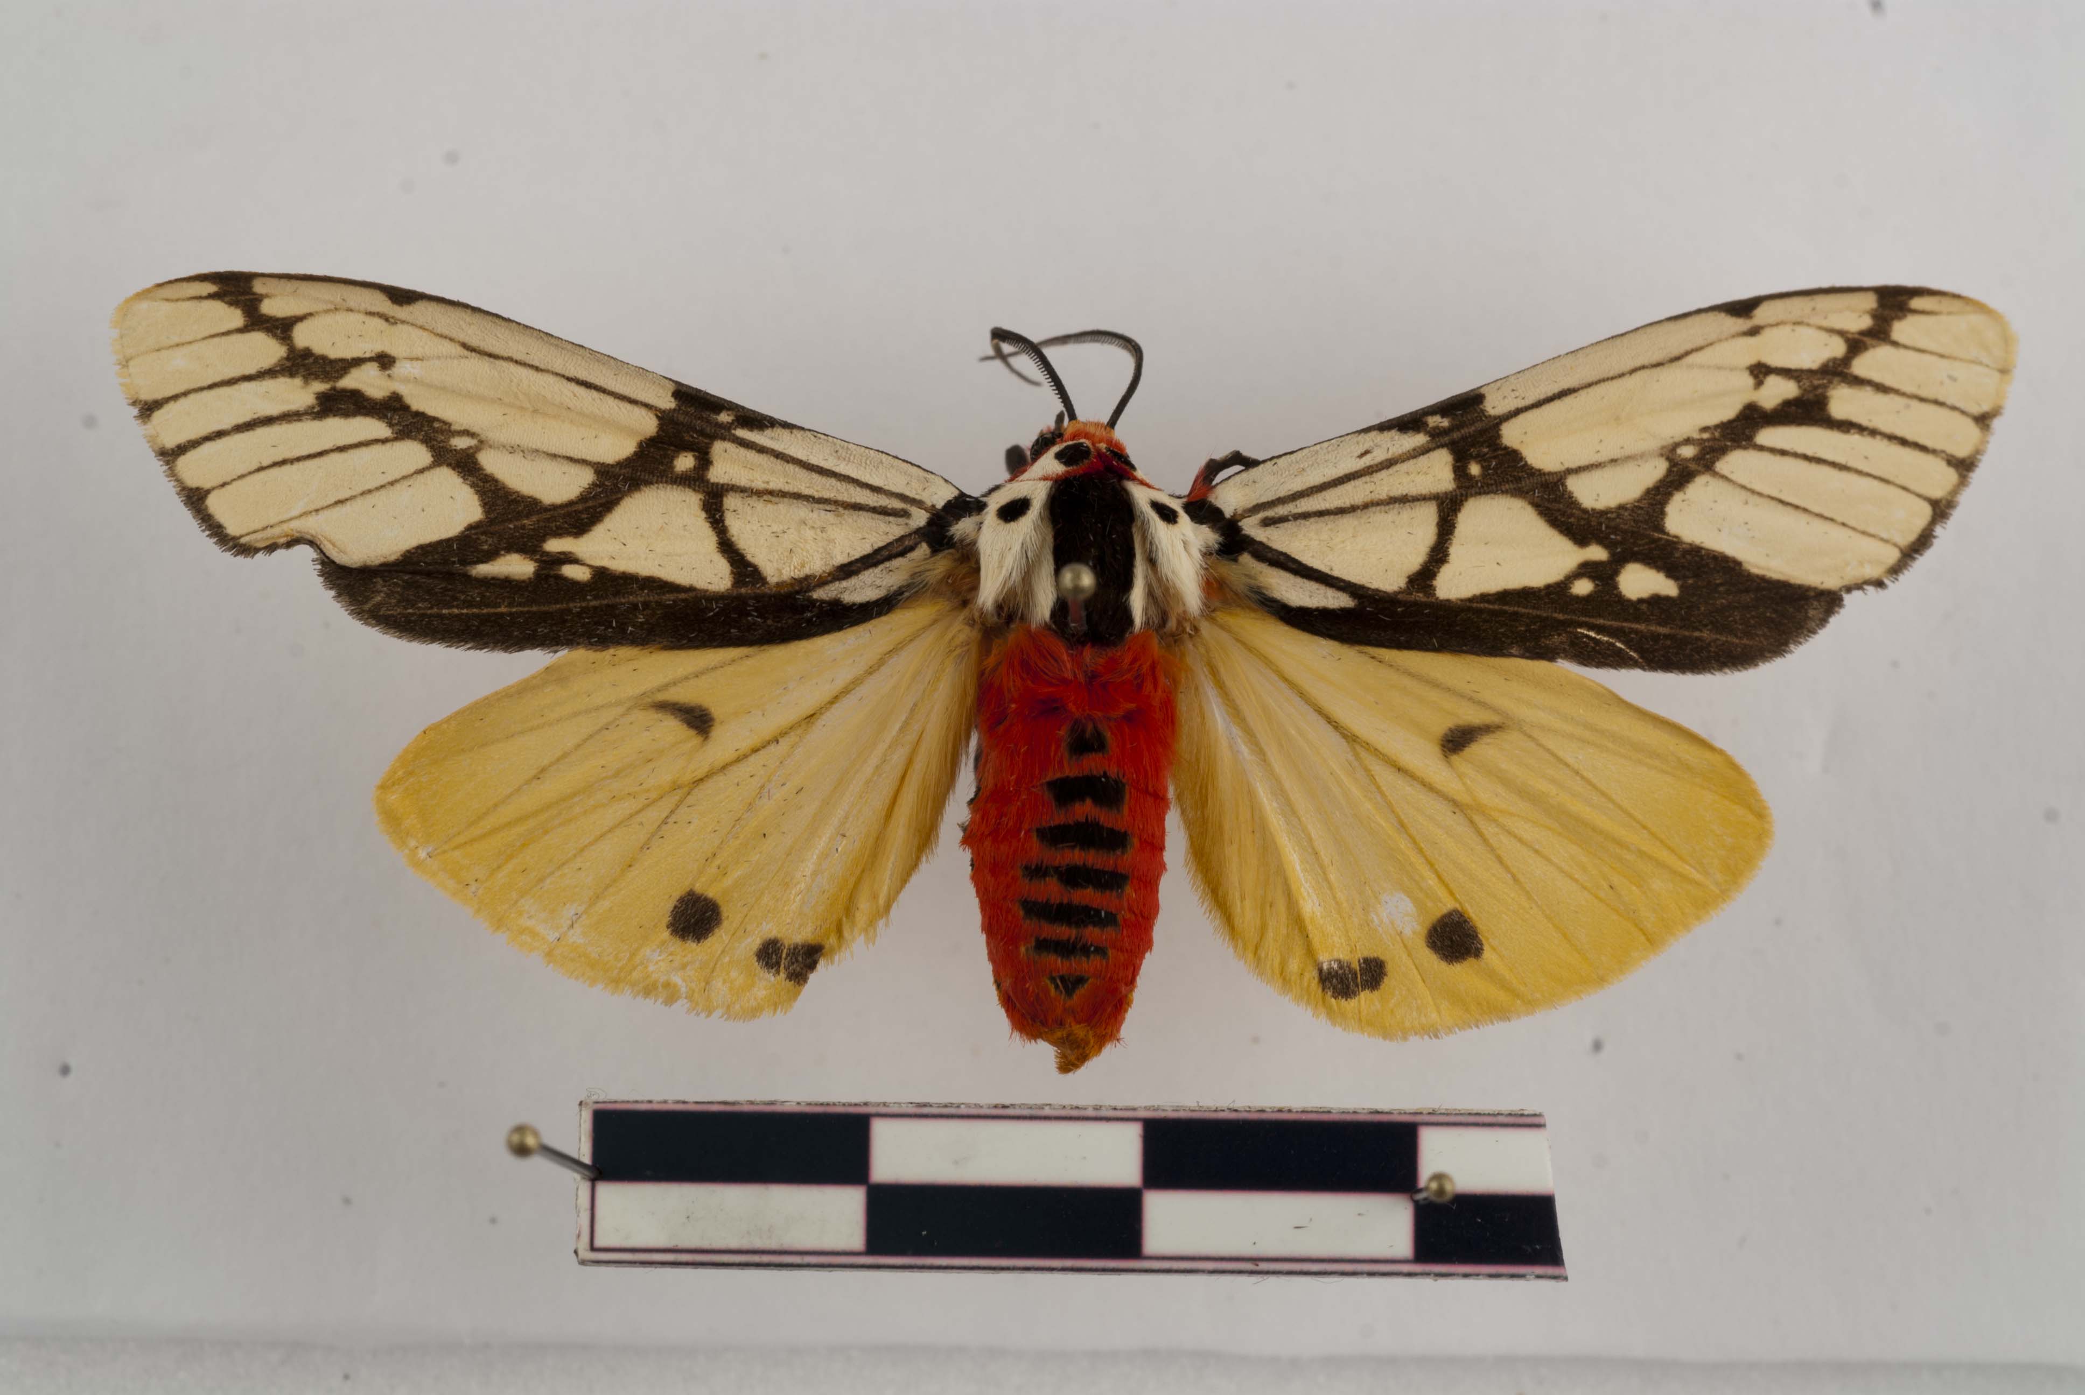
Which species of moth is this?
Areas galactina formosana
